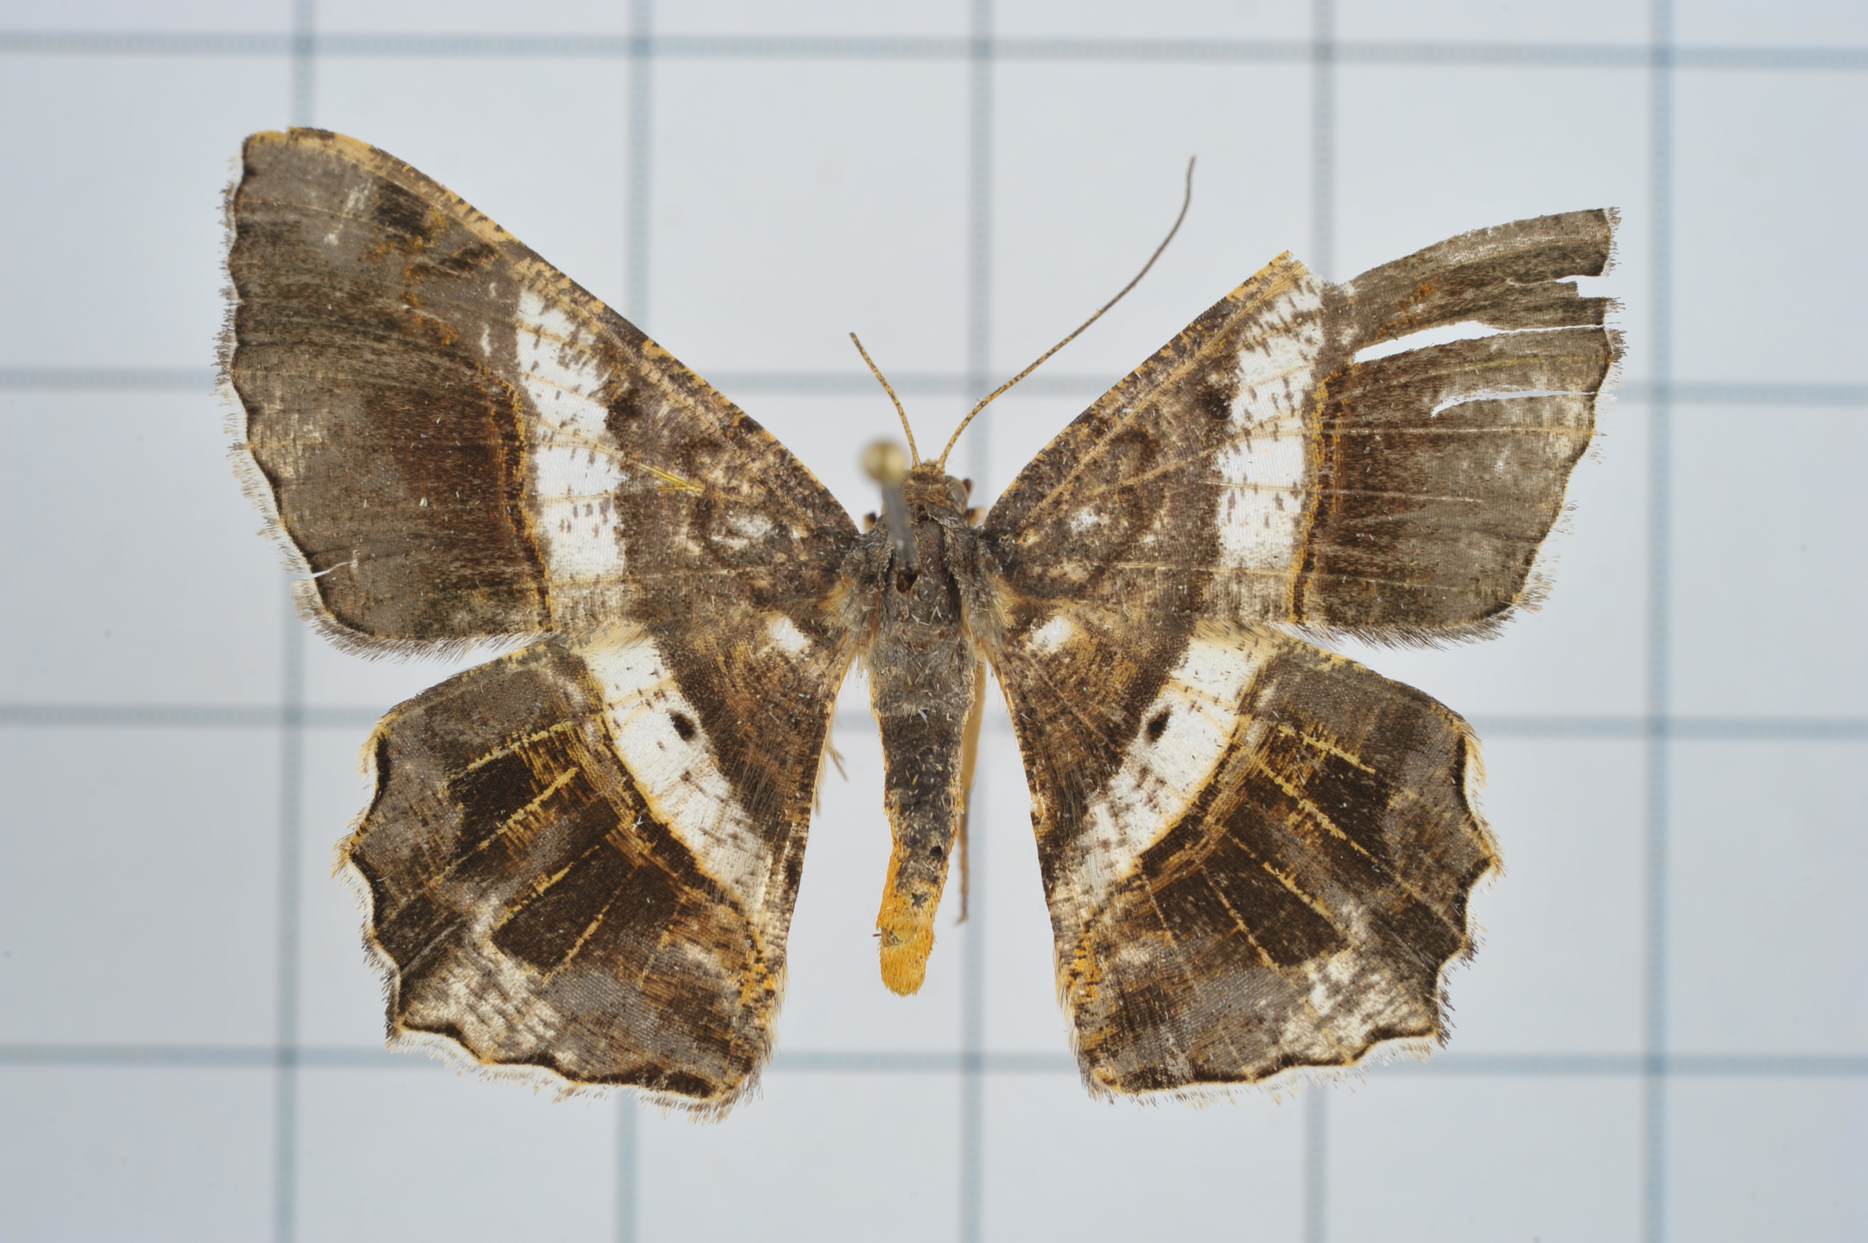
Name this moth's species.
Chiasmia eleonora eleonora
